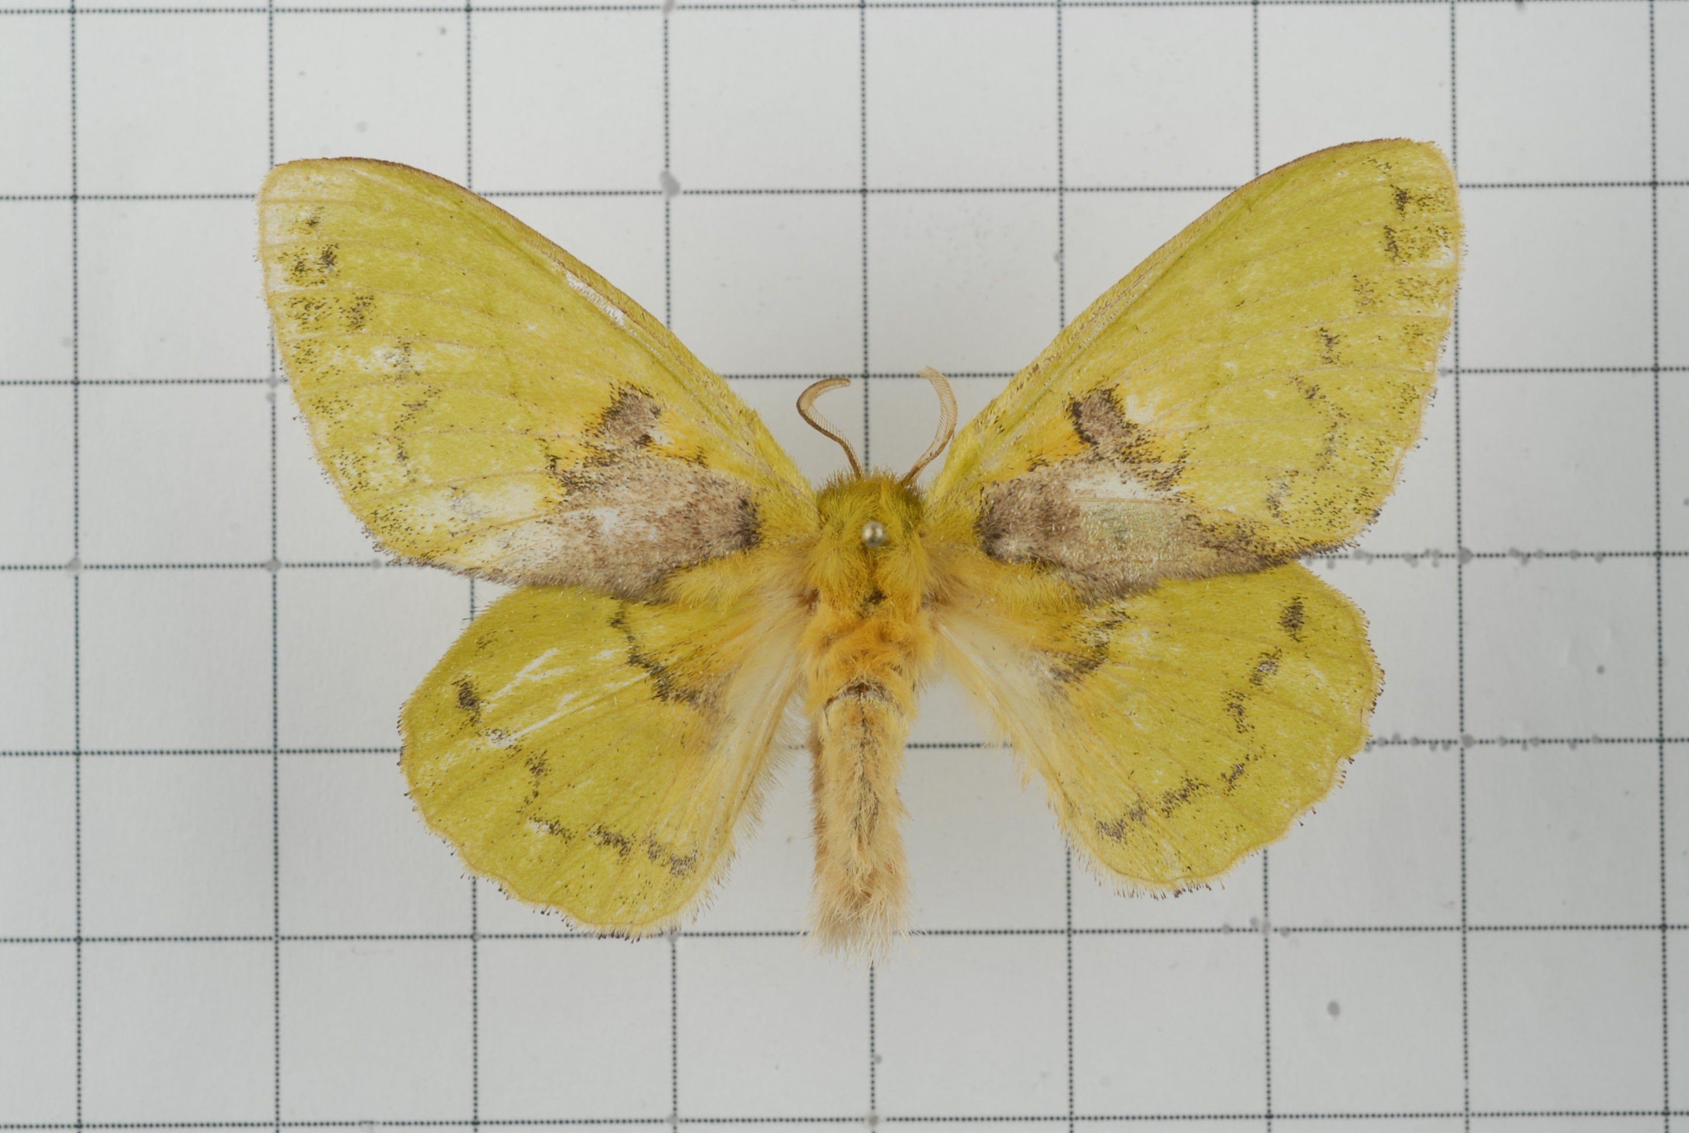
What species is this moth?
Trabala vishnou guttata
